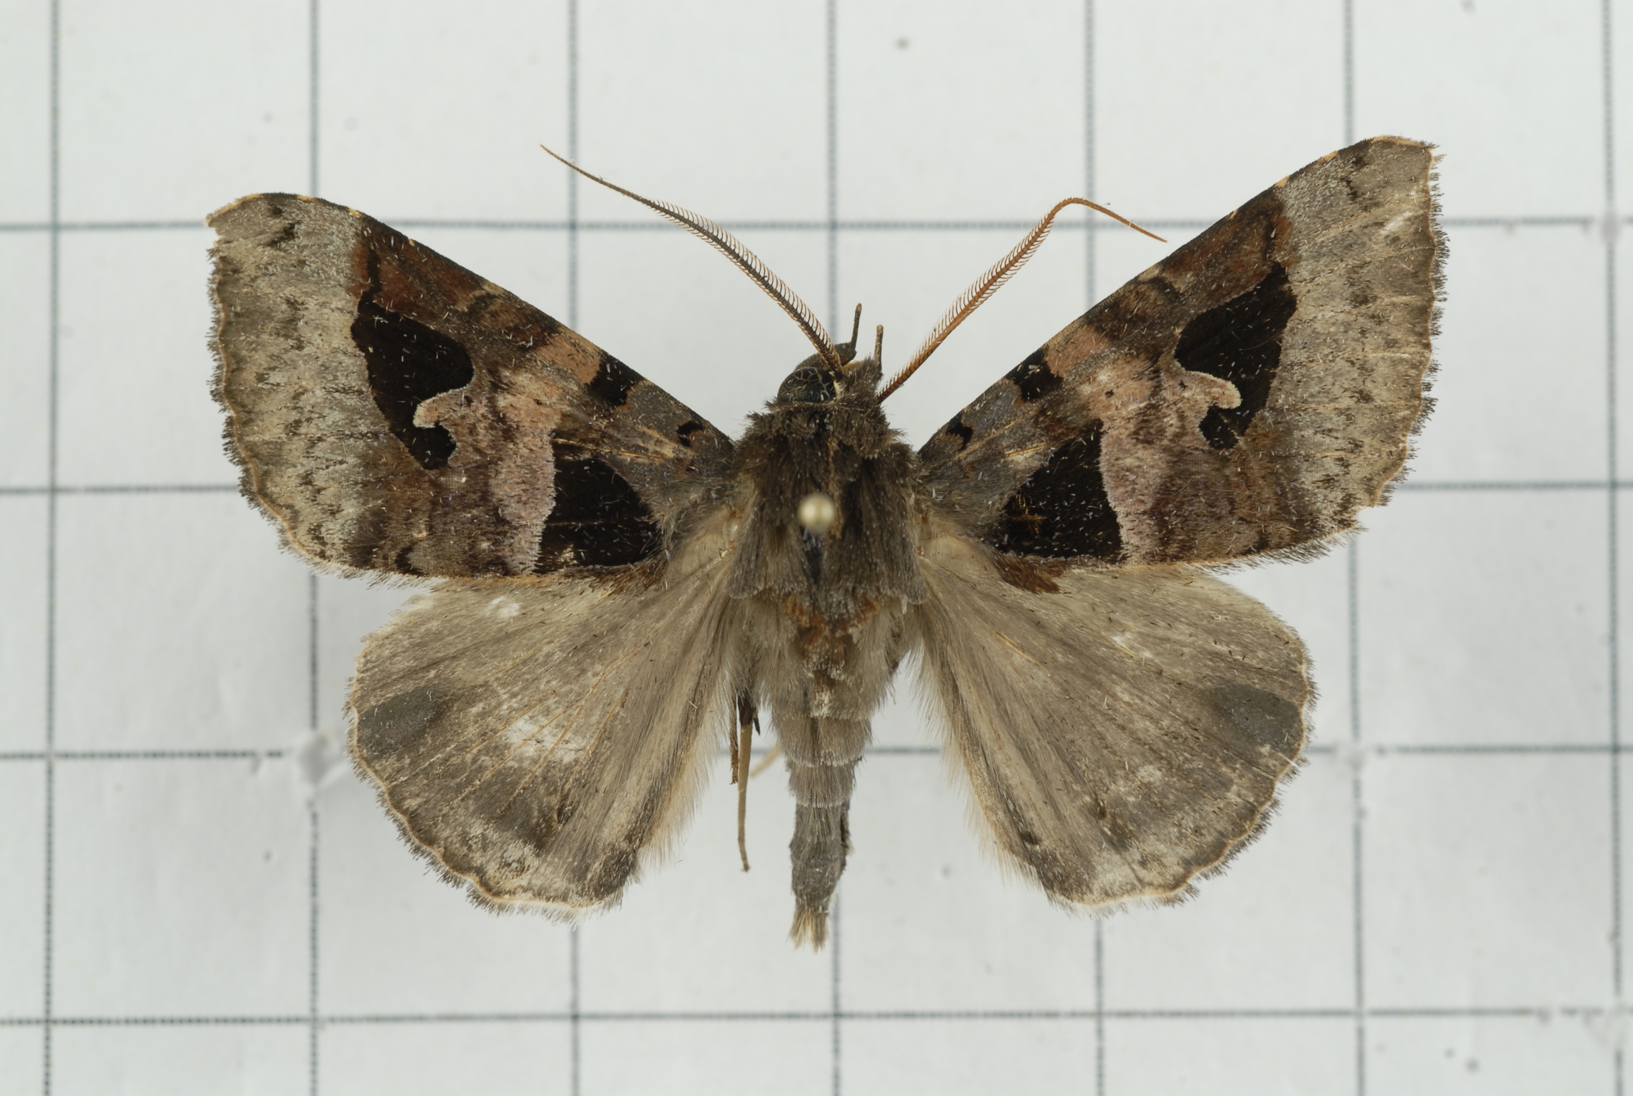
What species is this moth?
Avatha chinensis
